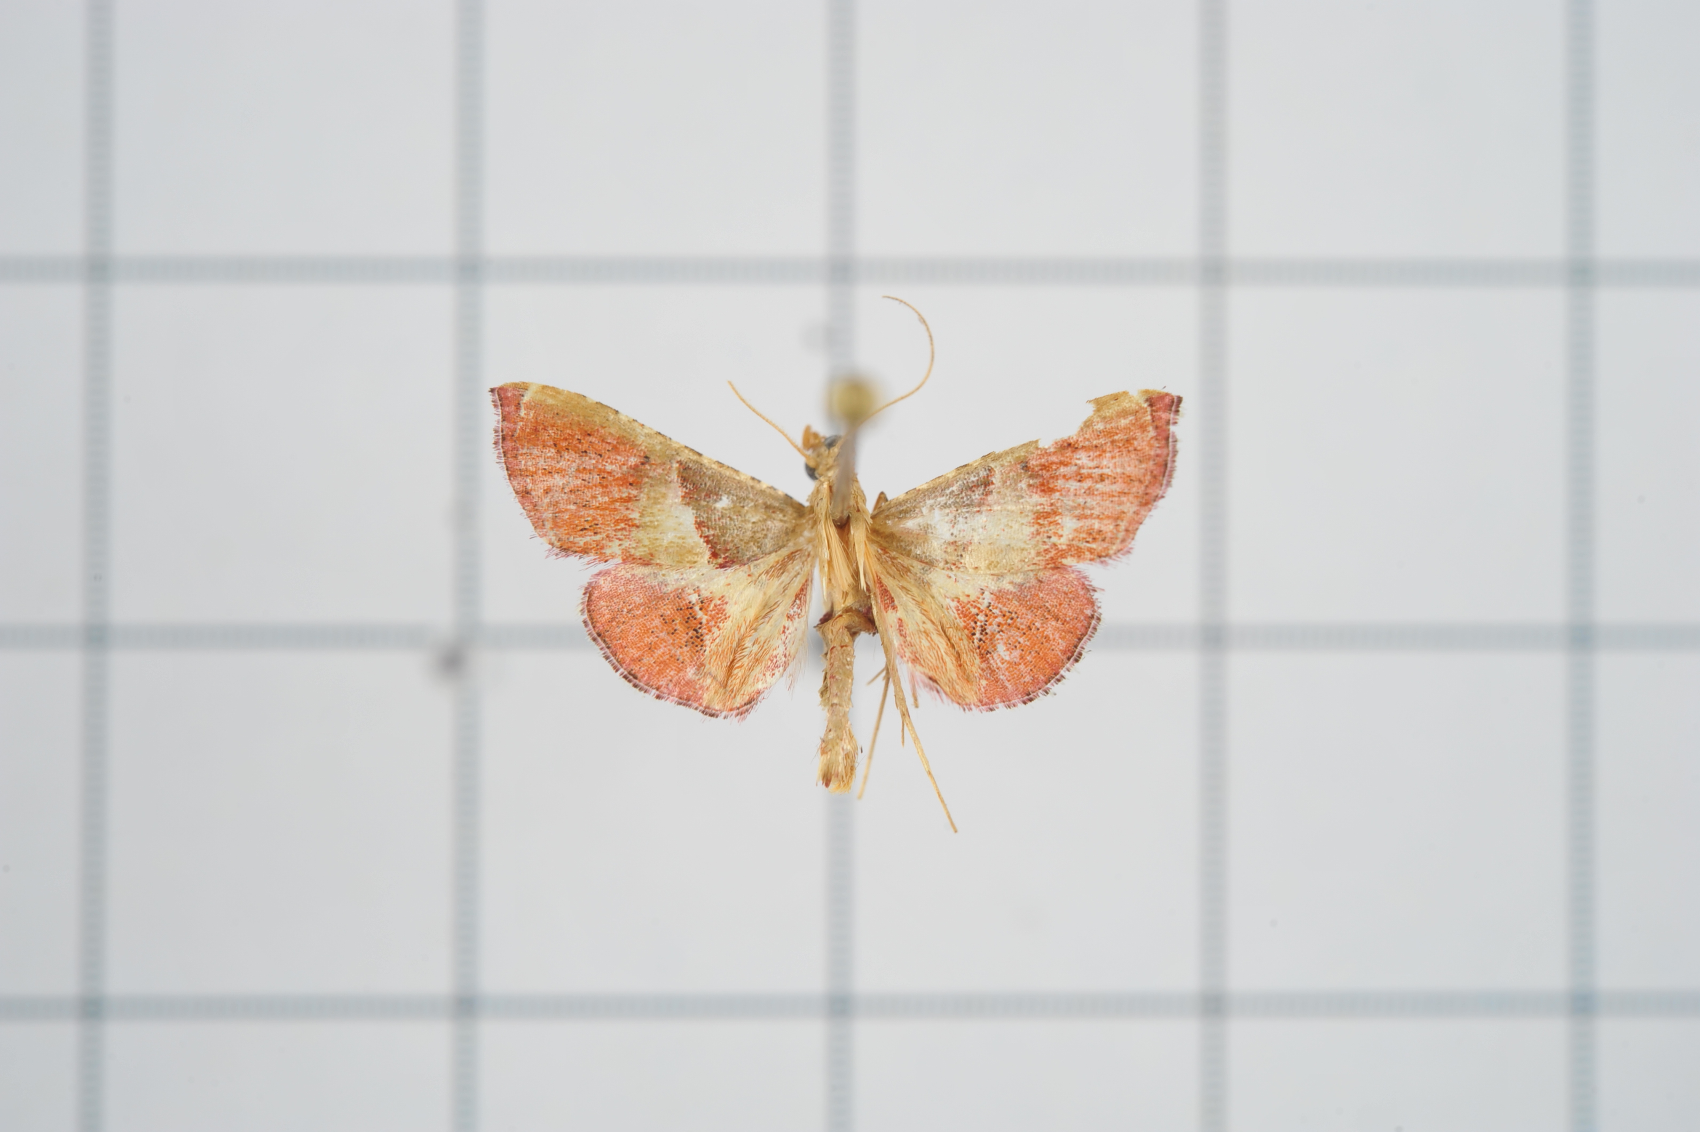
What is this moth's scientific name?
Endotricha consocia
